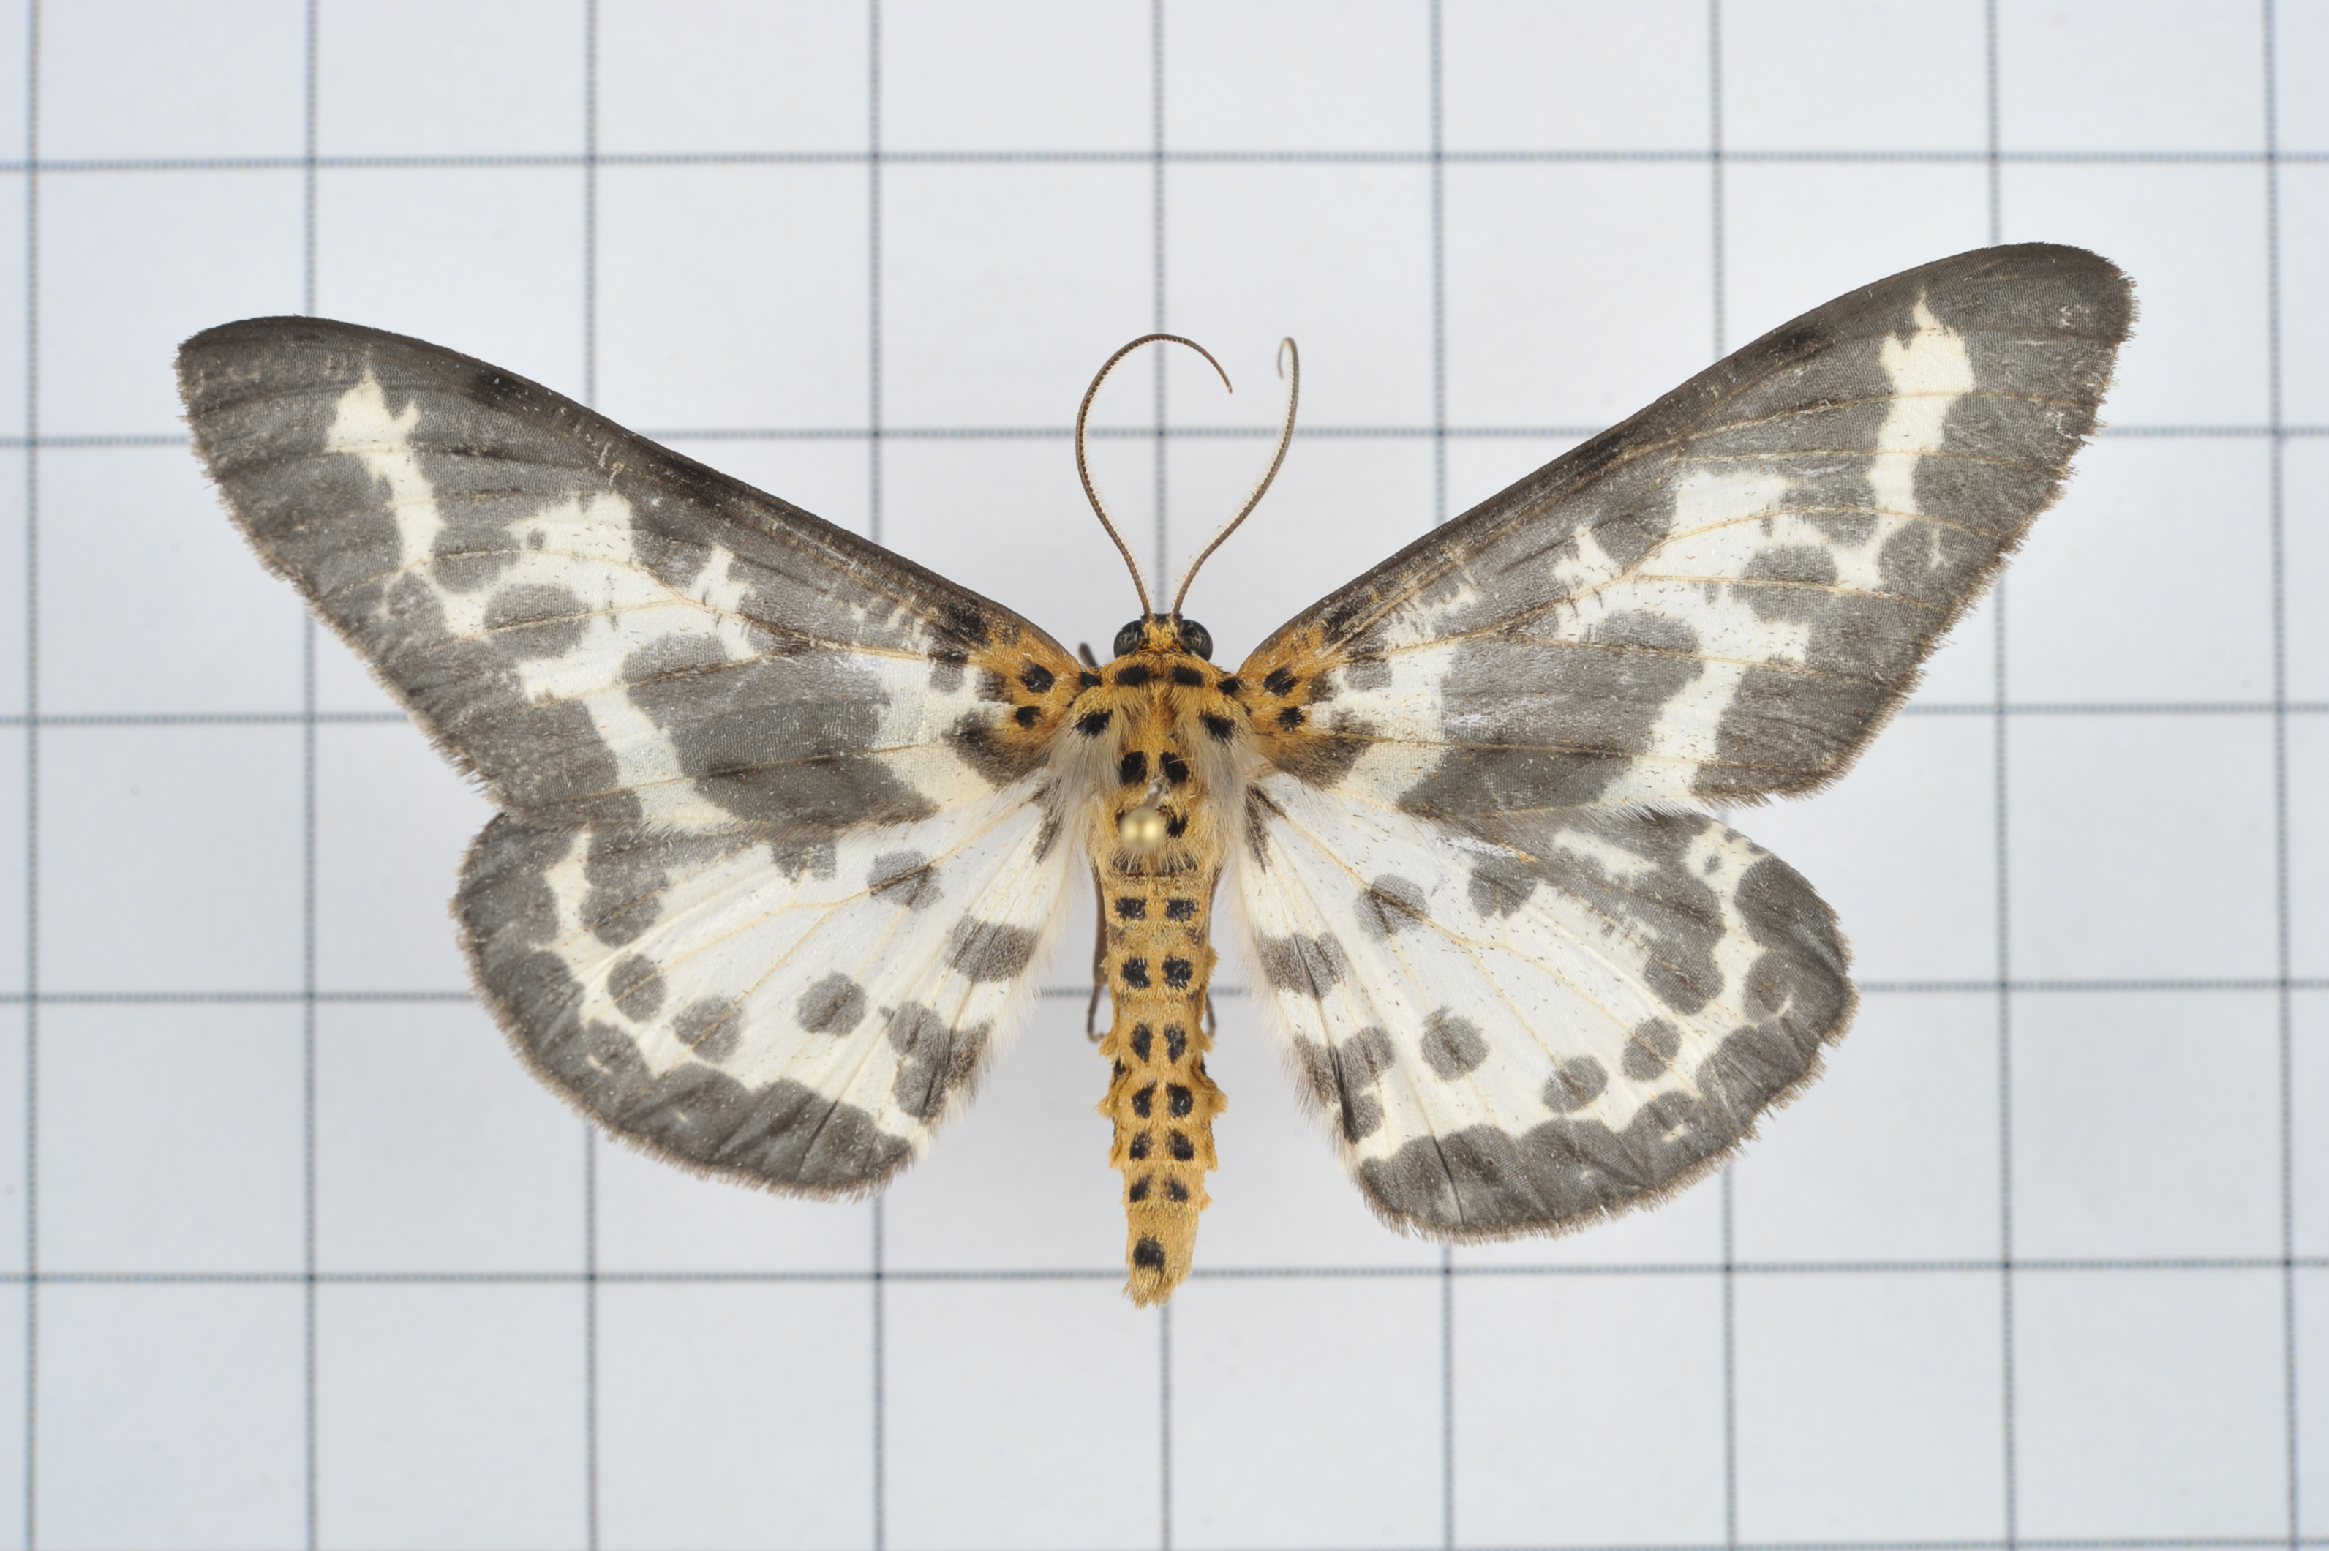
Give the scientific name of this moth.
Percnia longitermen
